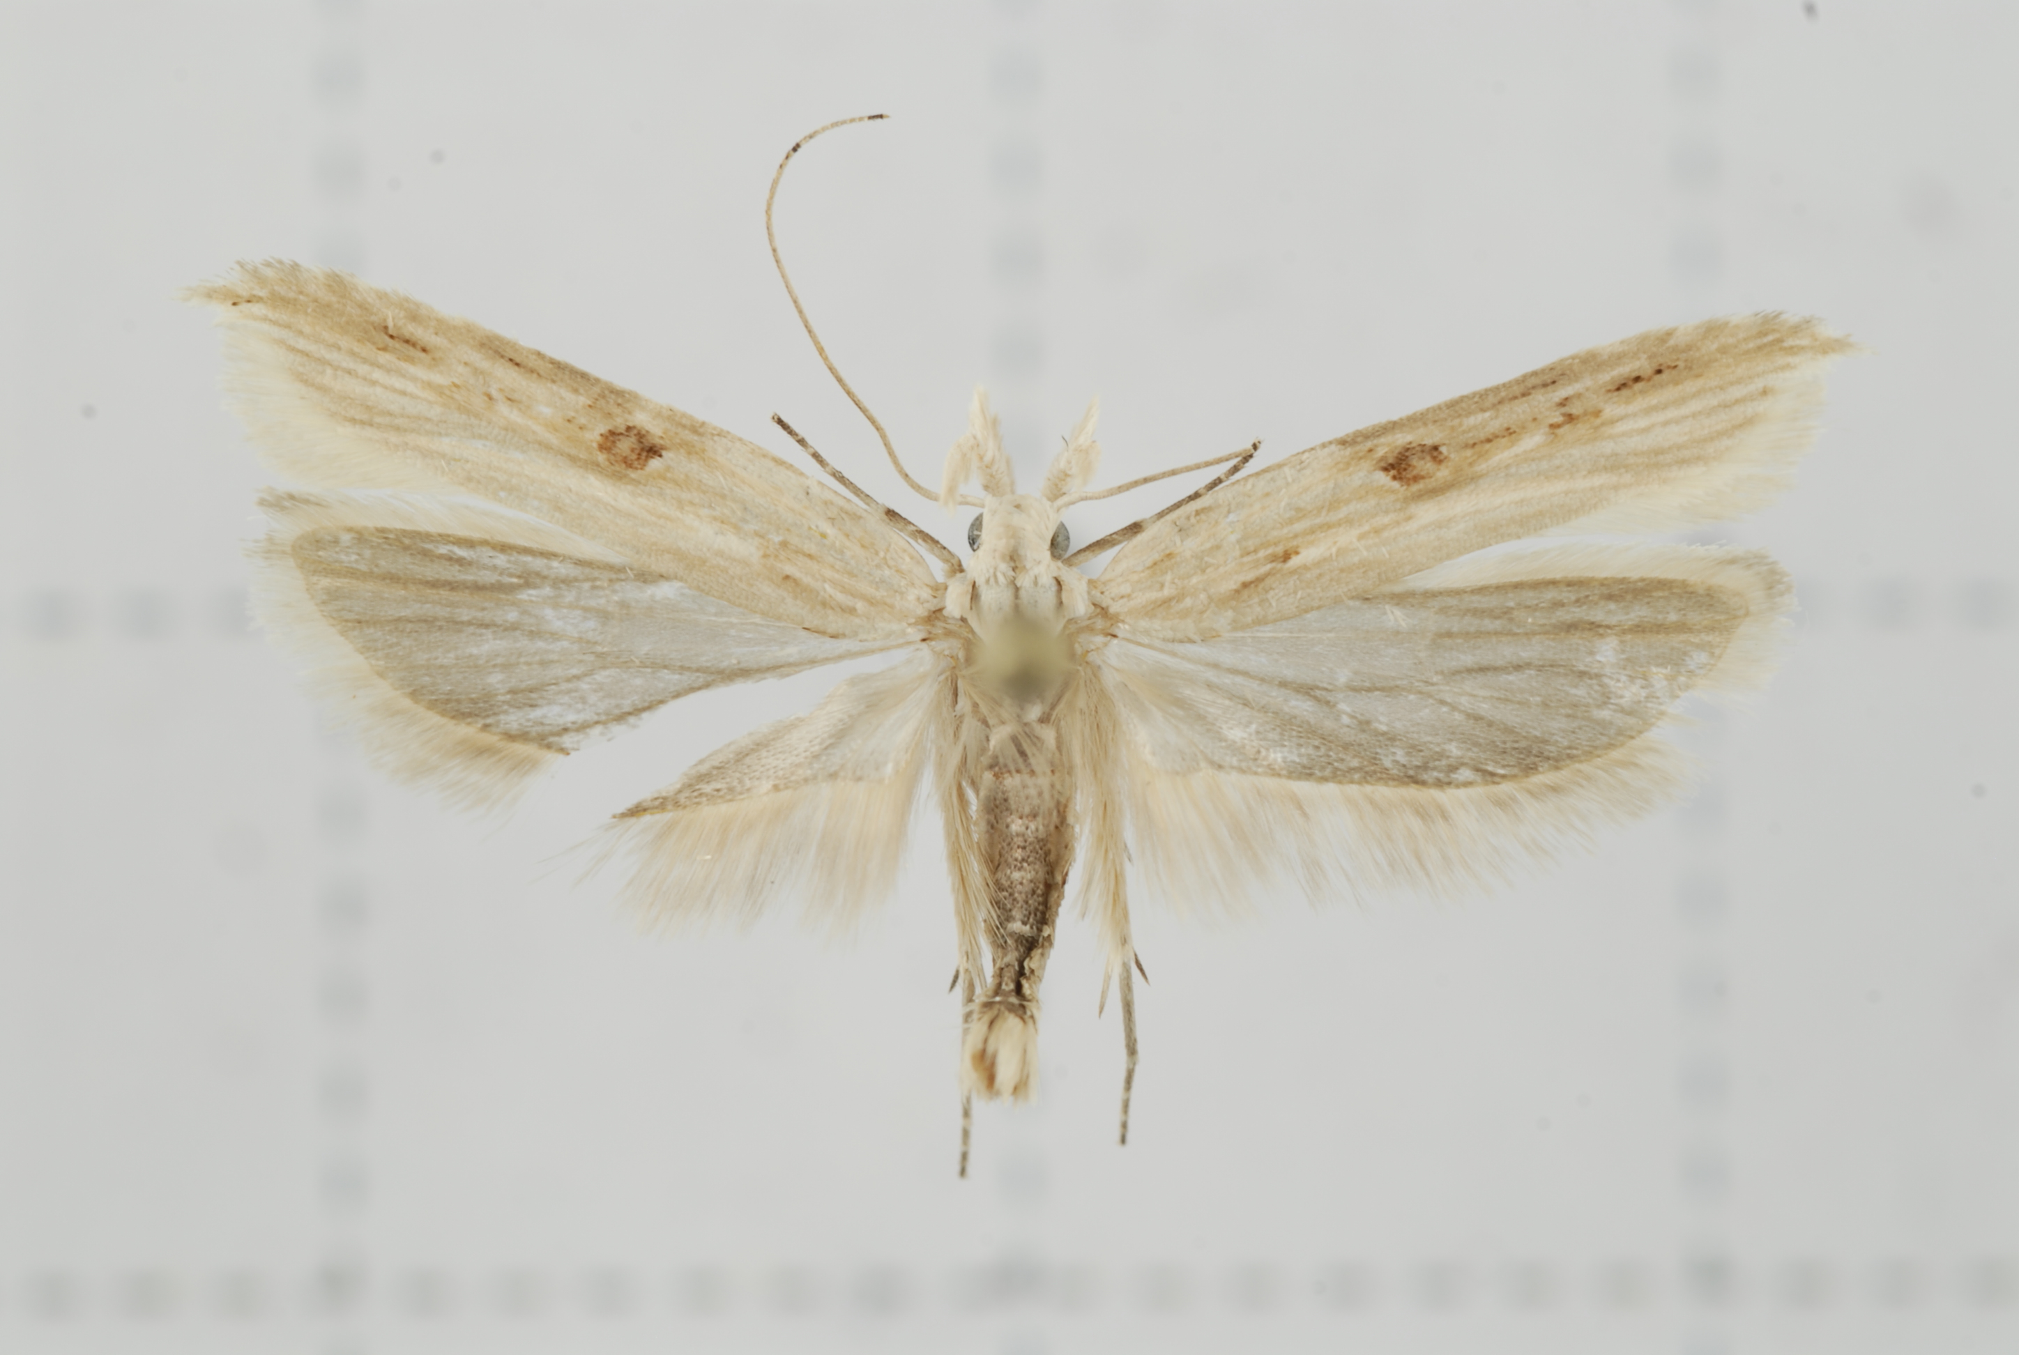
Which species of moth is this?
Paralida triannulata
